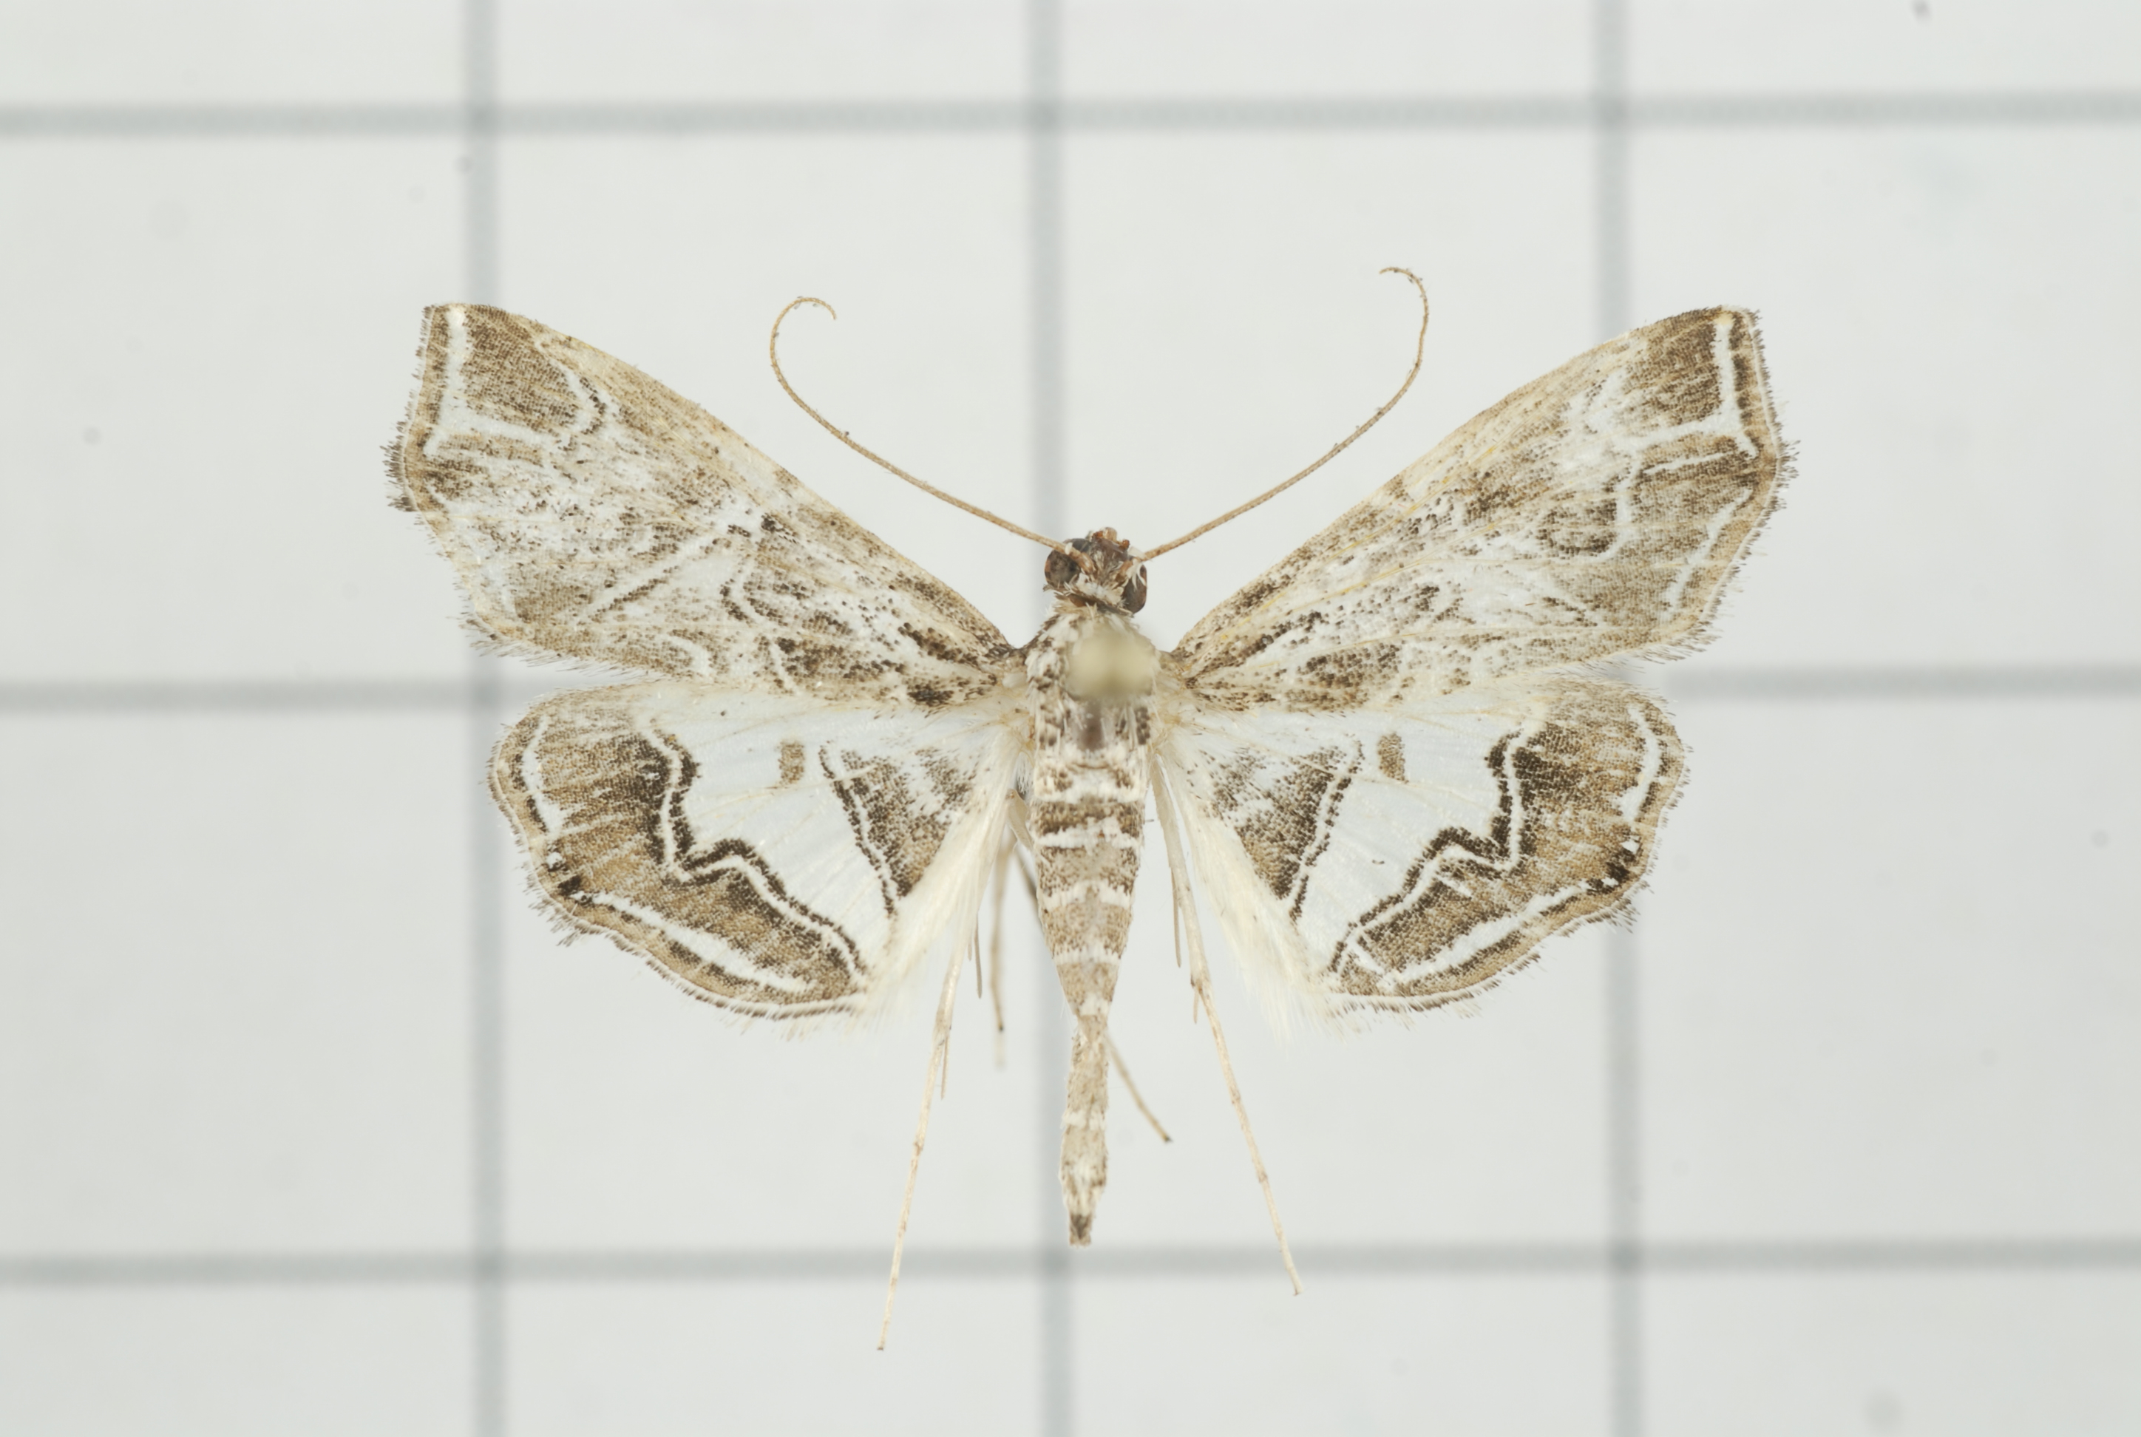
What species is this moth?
Paracymoriza vagalis
